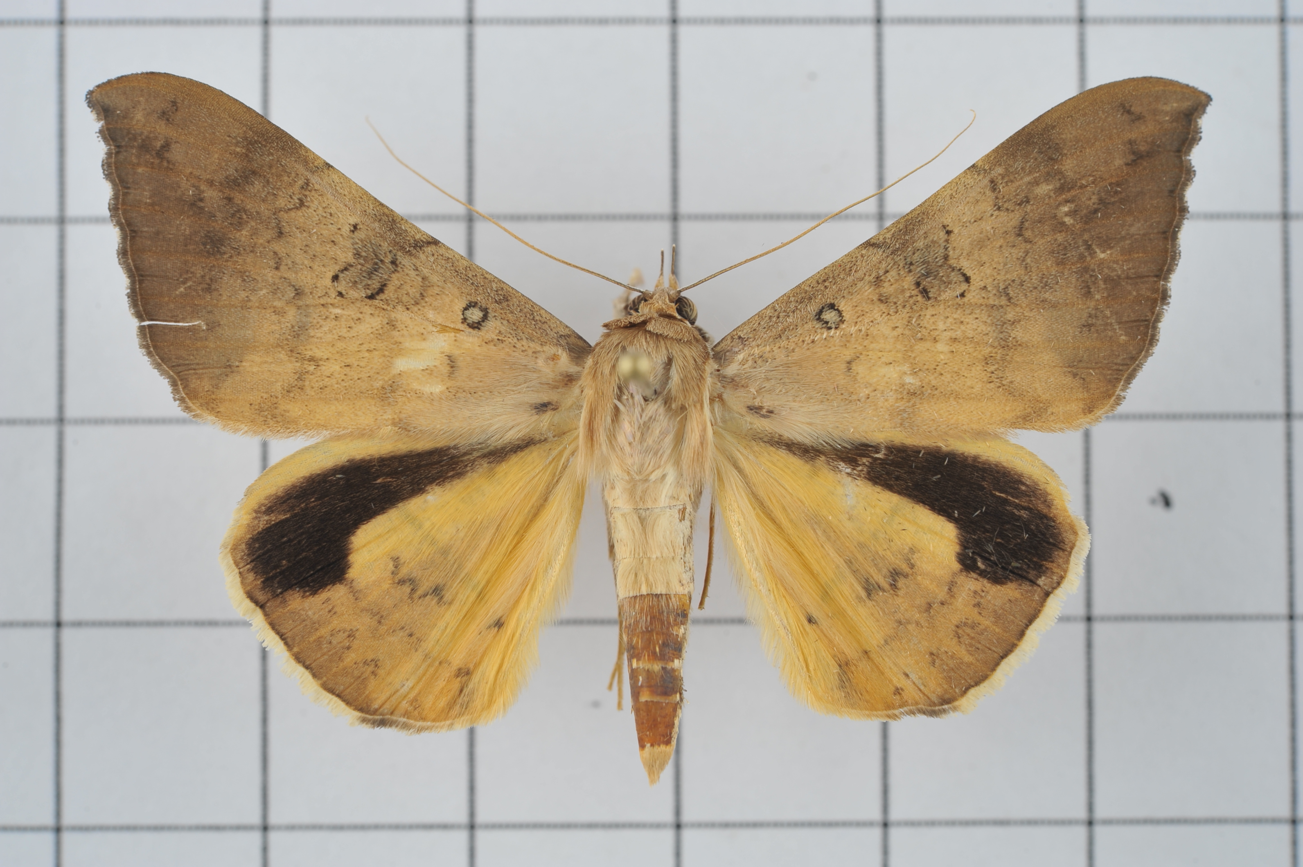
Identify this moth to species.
Oxyodes scrobiculata
